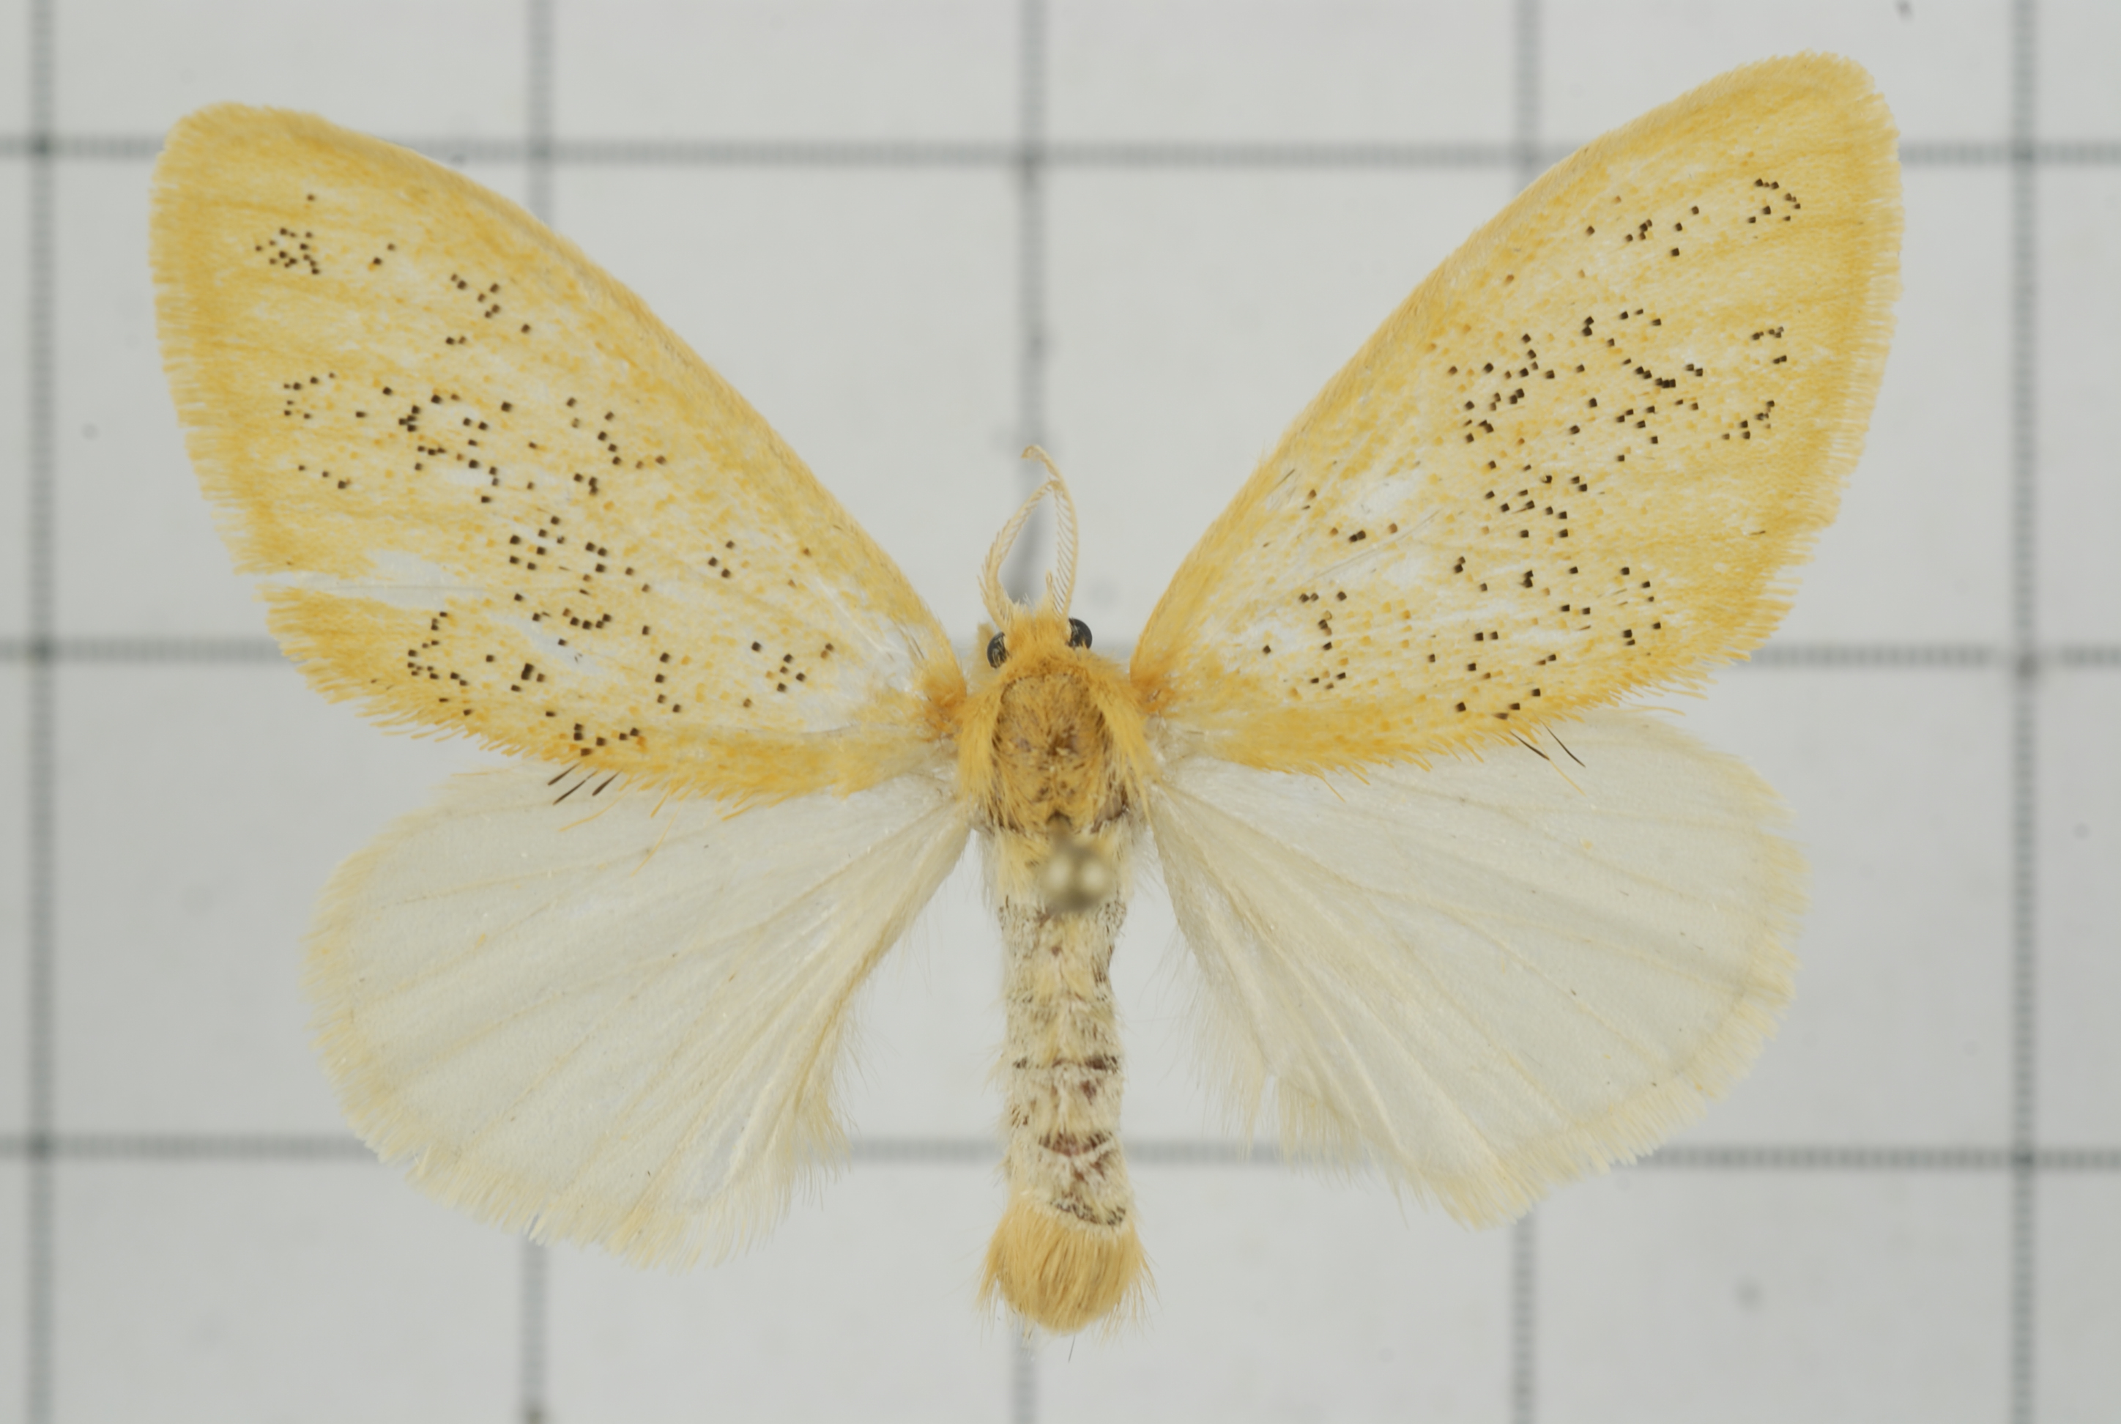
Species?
Euproctis sparsa
